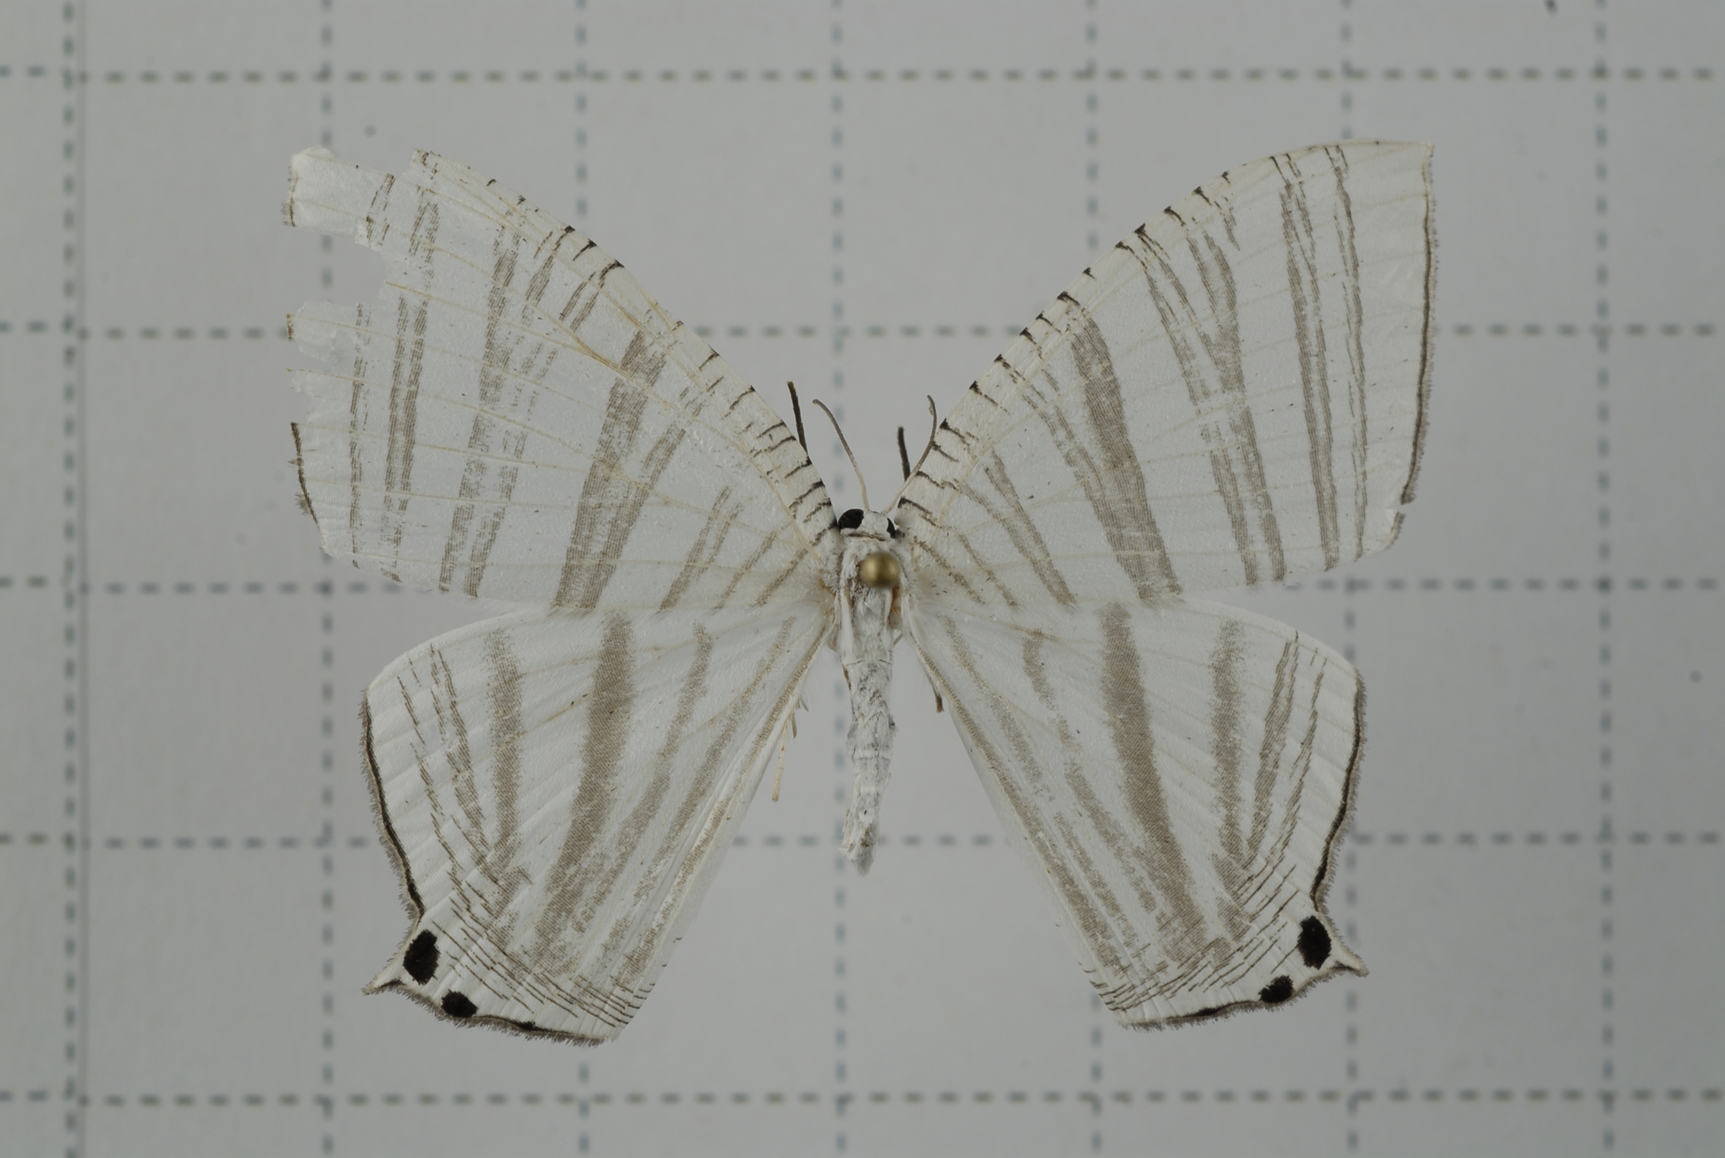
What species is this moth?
Pseudomicronia advocataria
